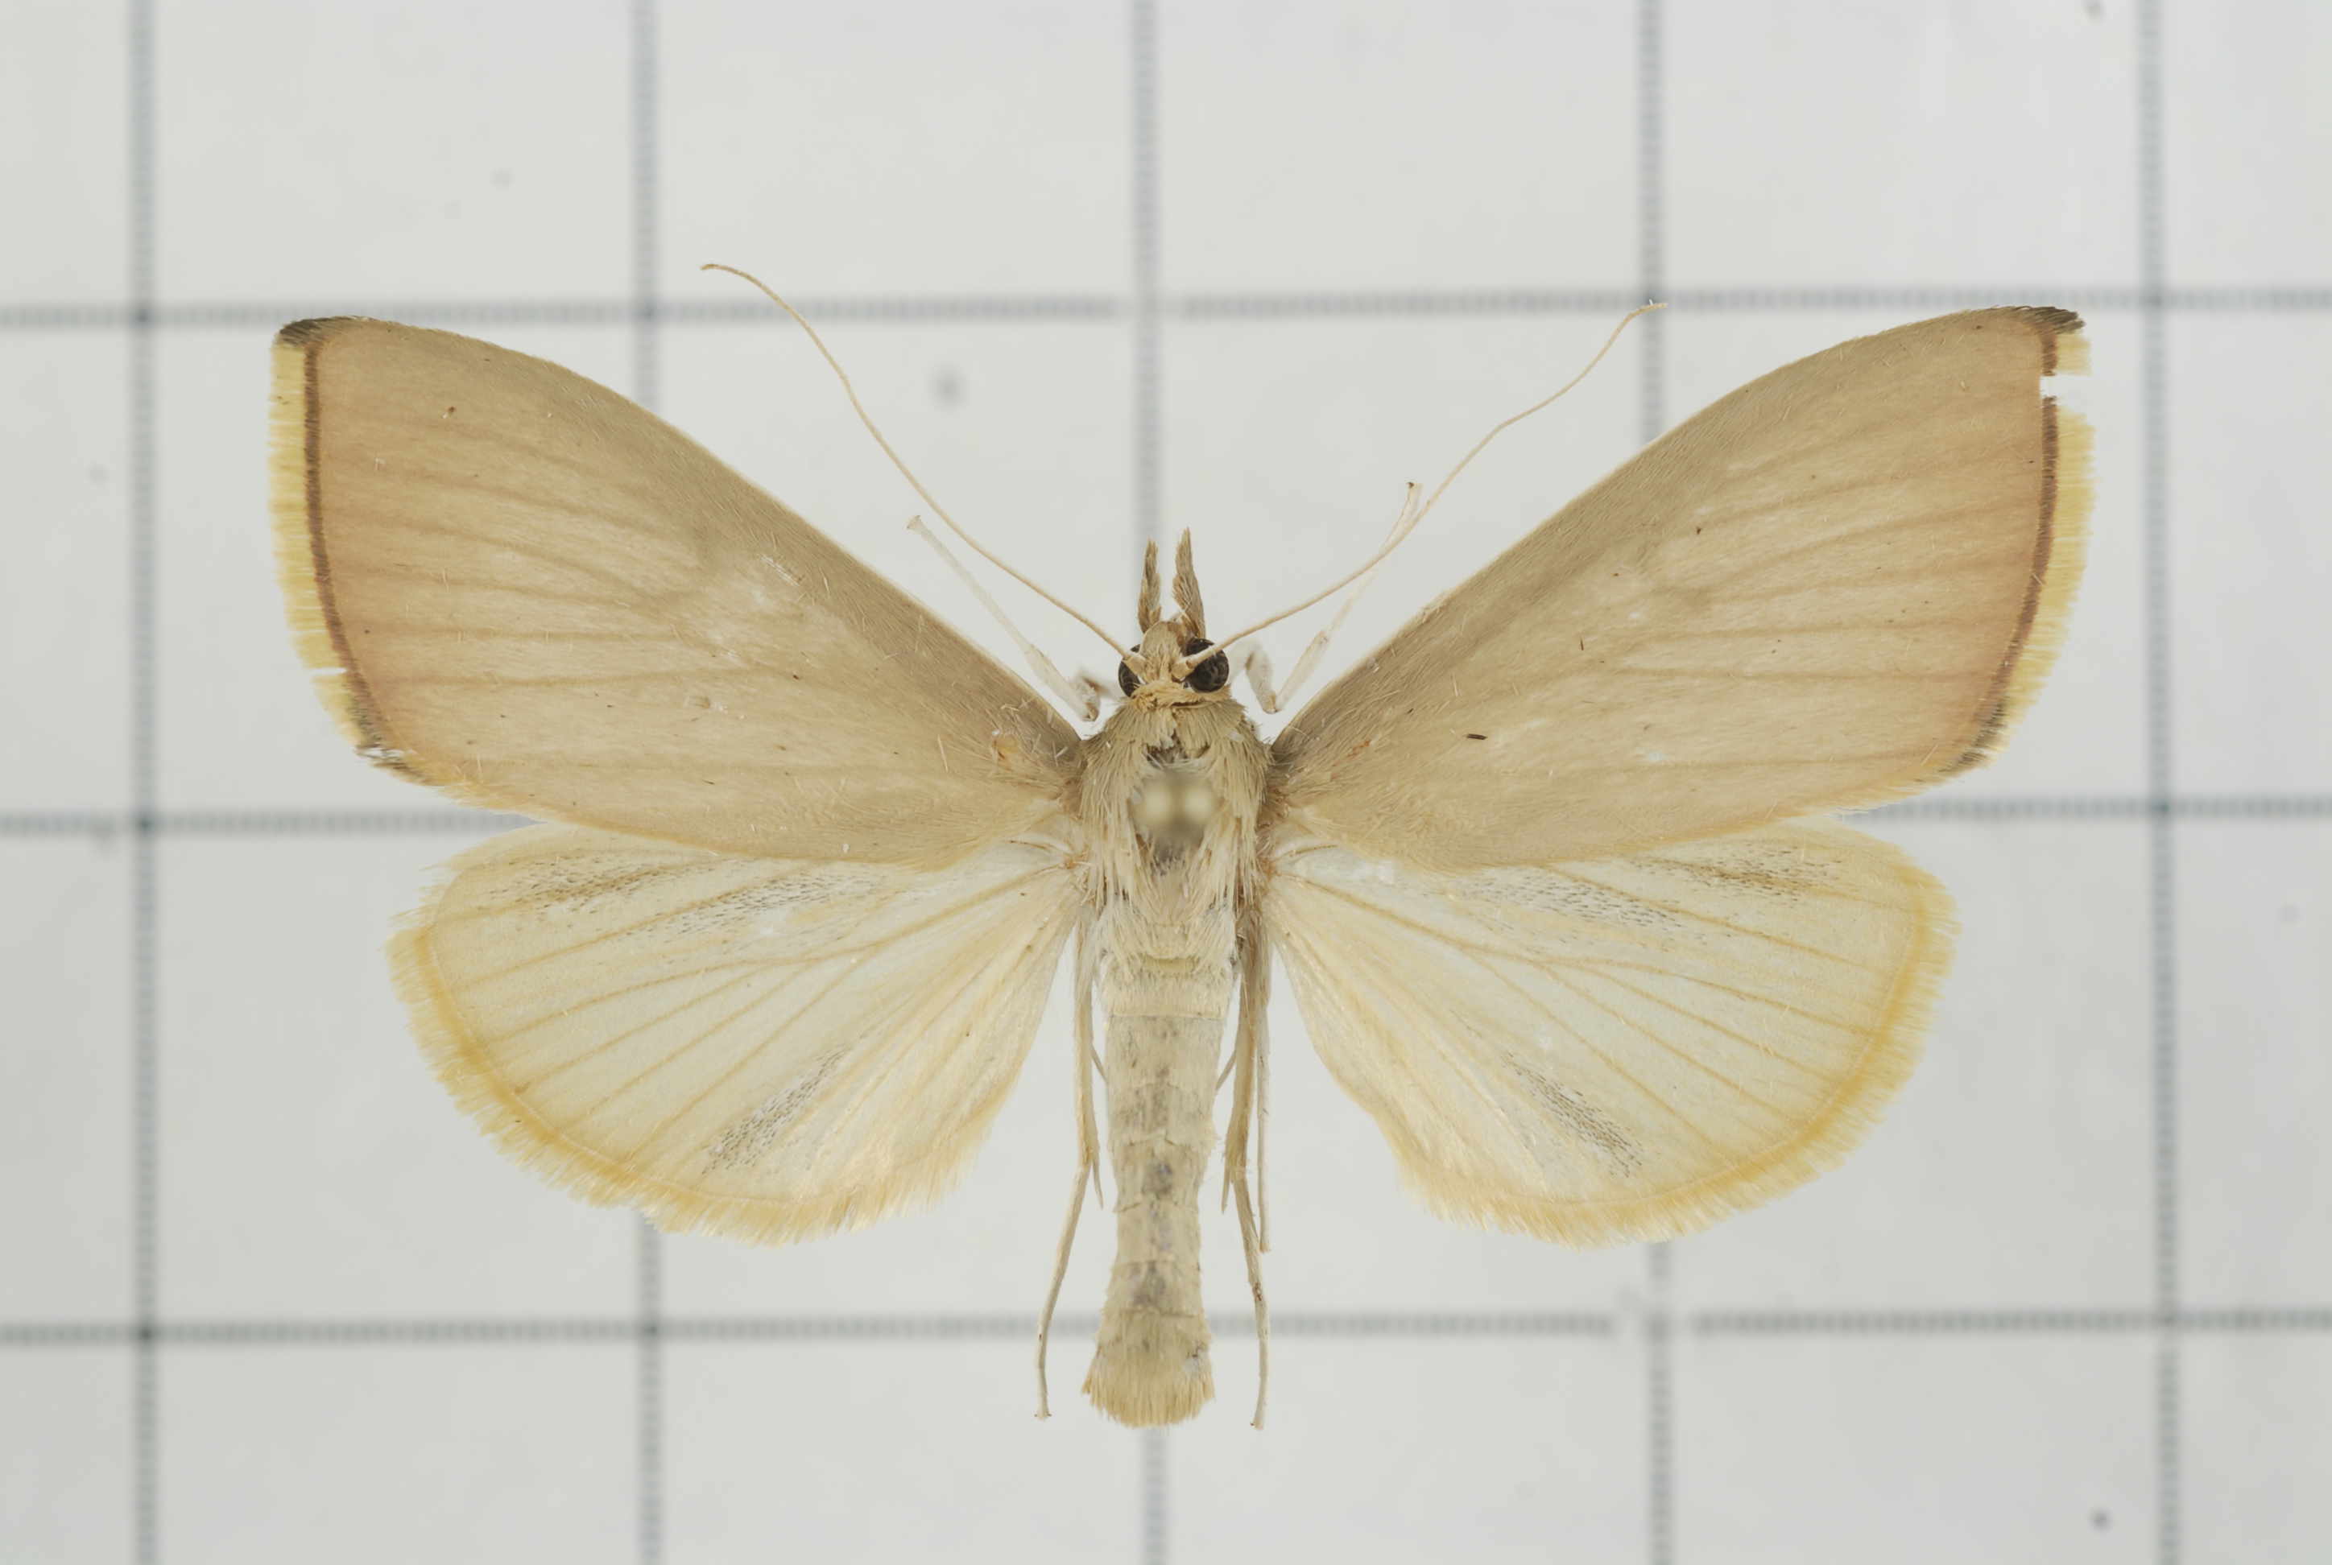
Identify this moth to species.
Eumorphobotys eumorphalis
